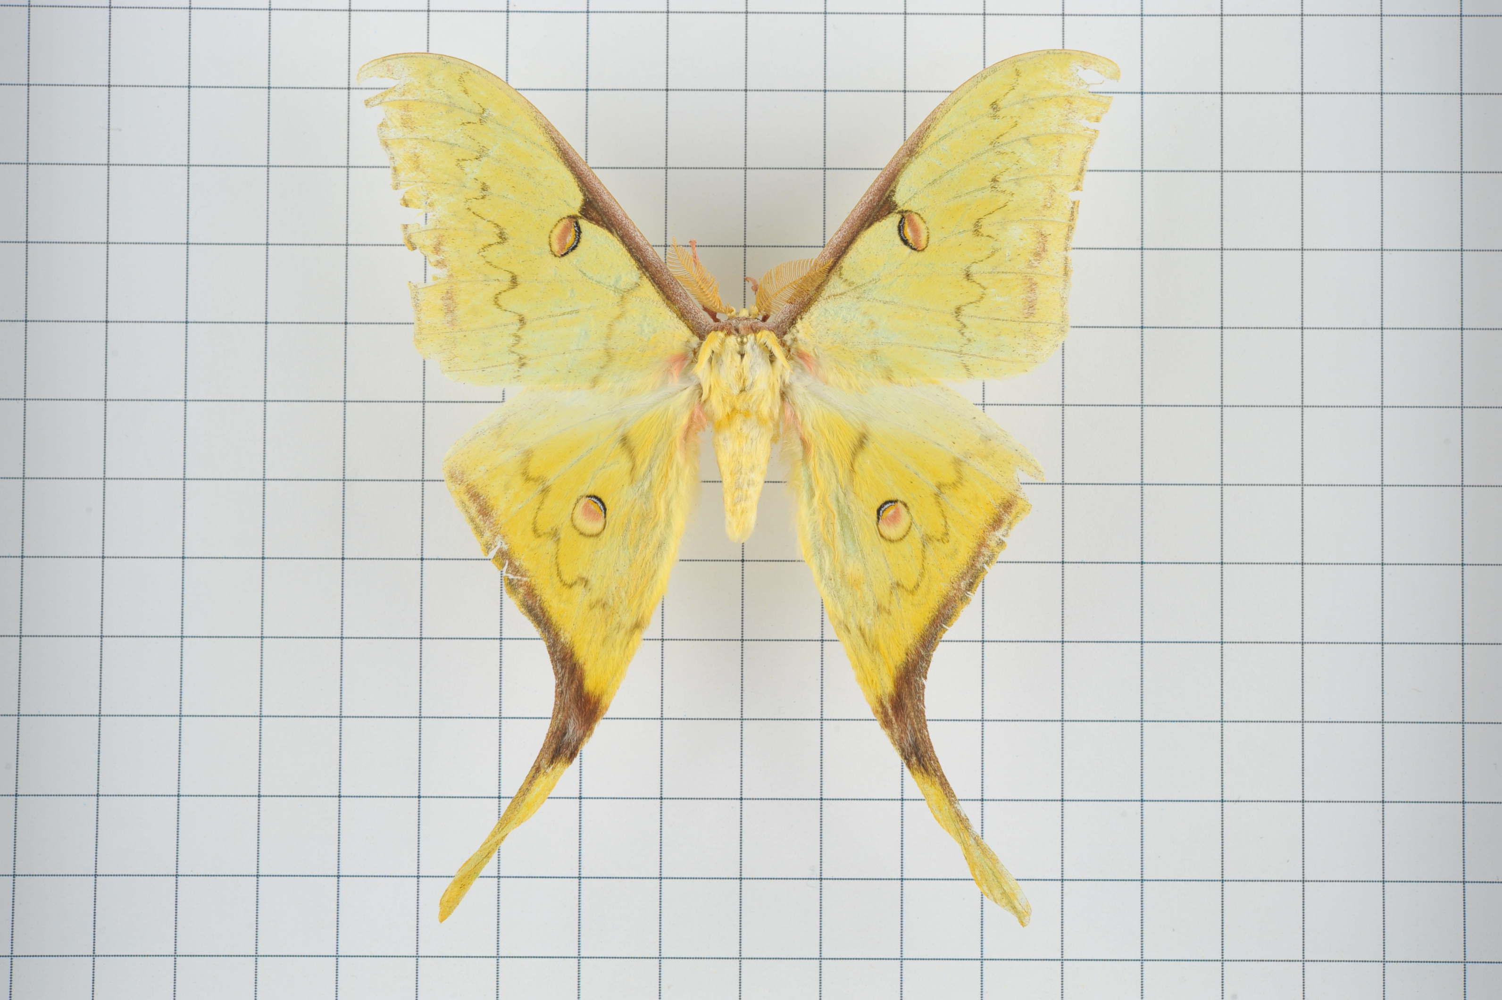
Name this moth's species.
Actias sinensis subaurea
